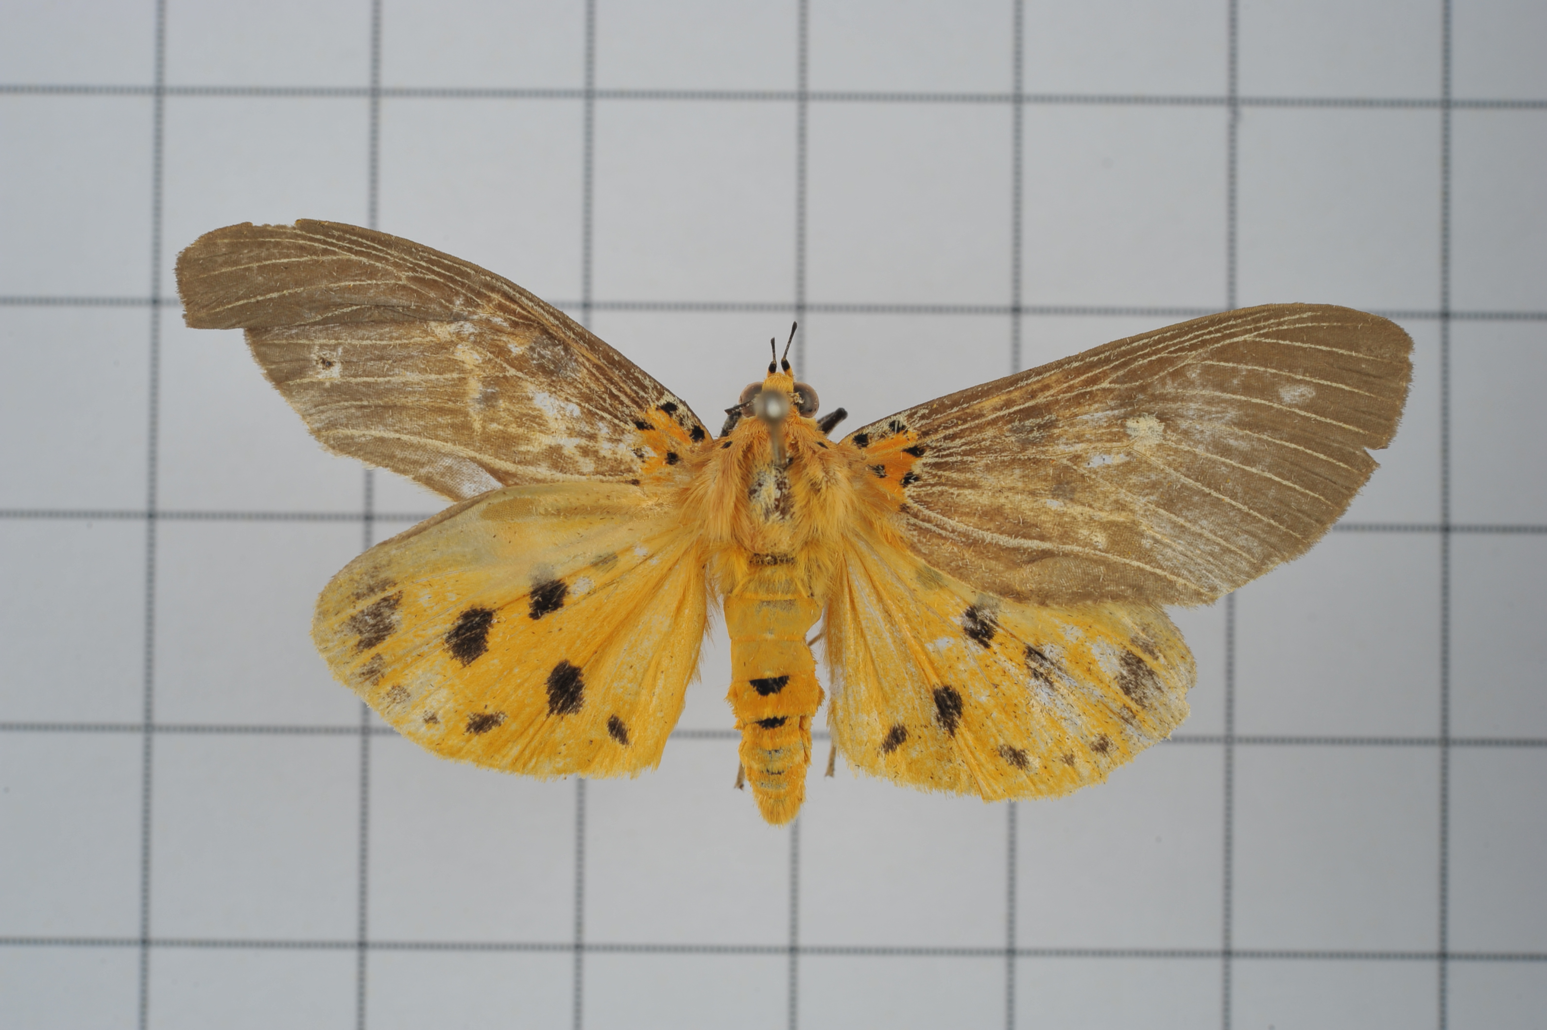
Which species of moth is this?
Asota caricae
